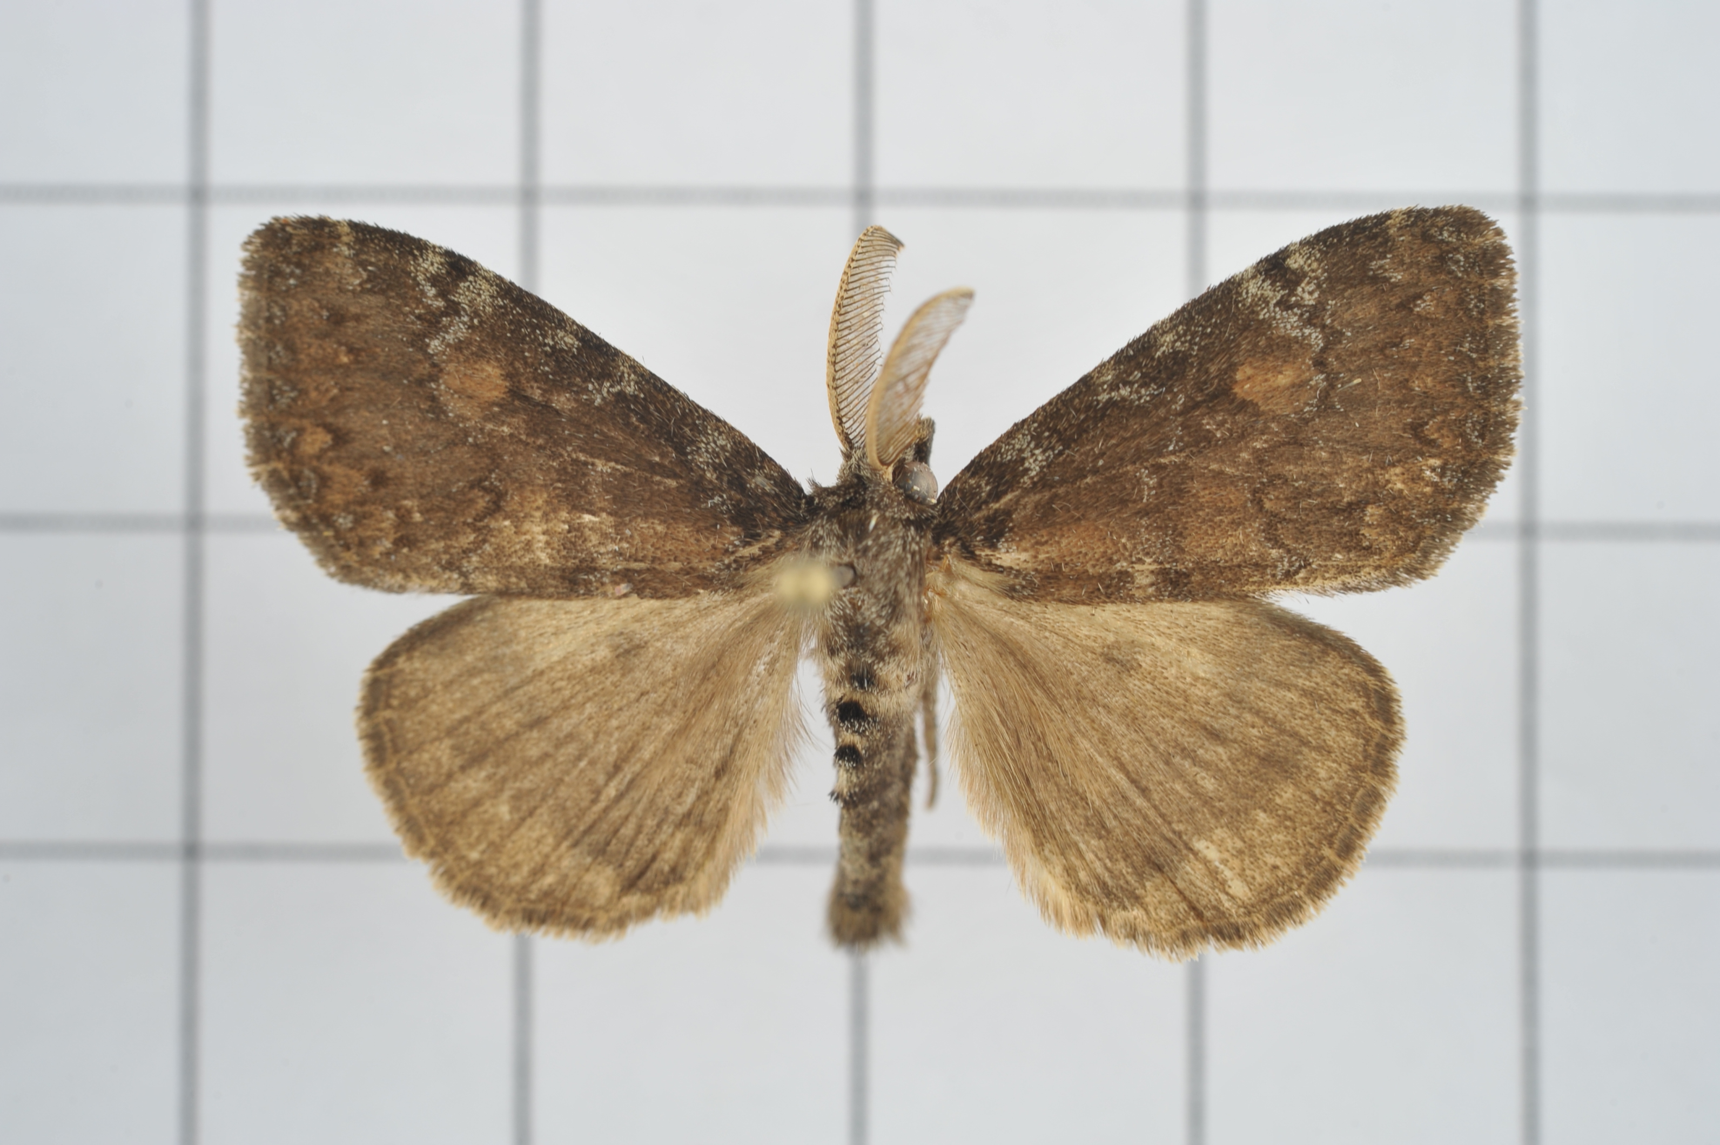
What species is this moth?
Ilema kosemponica
